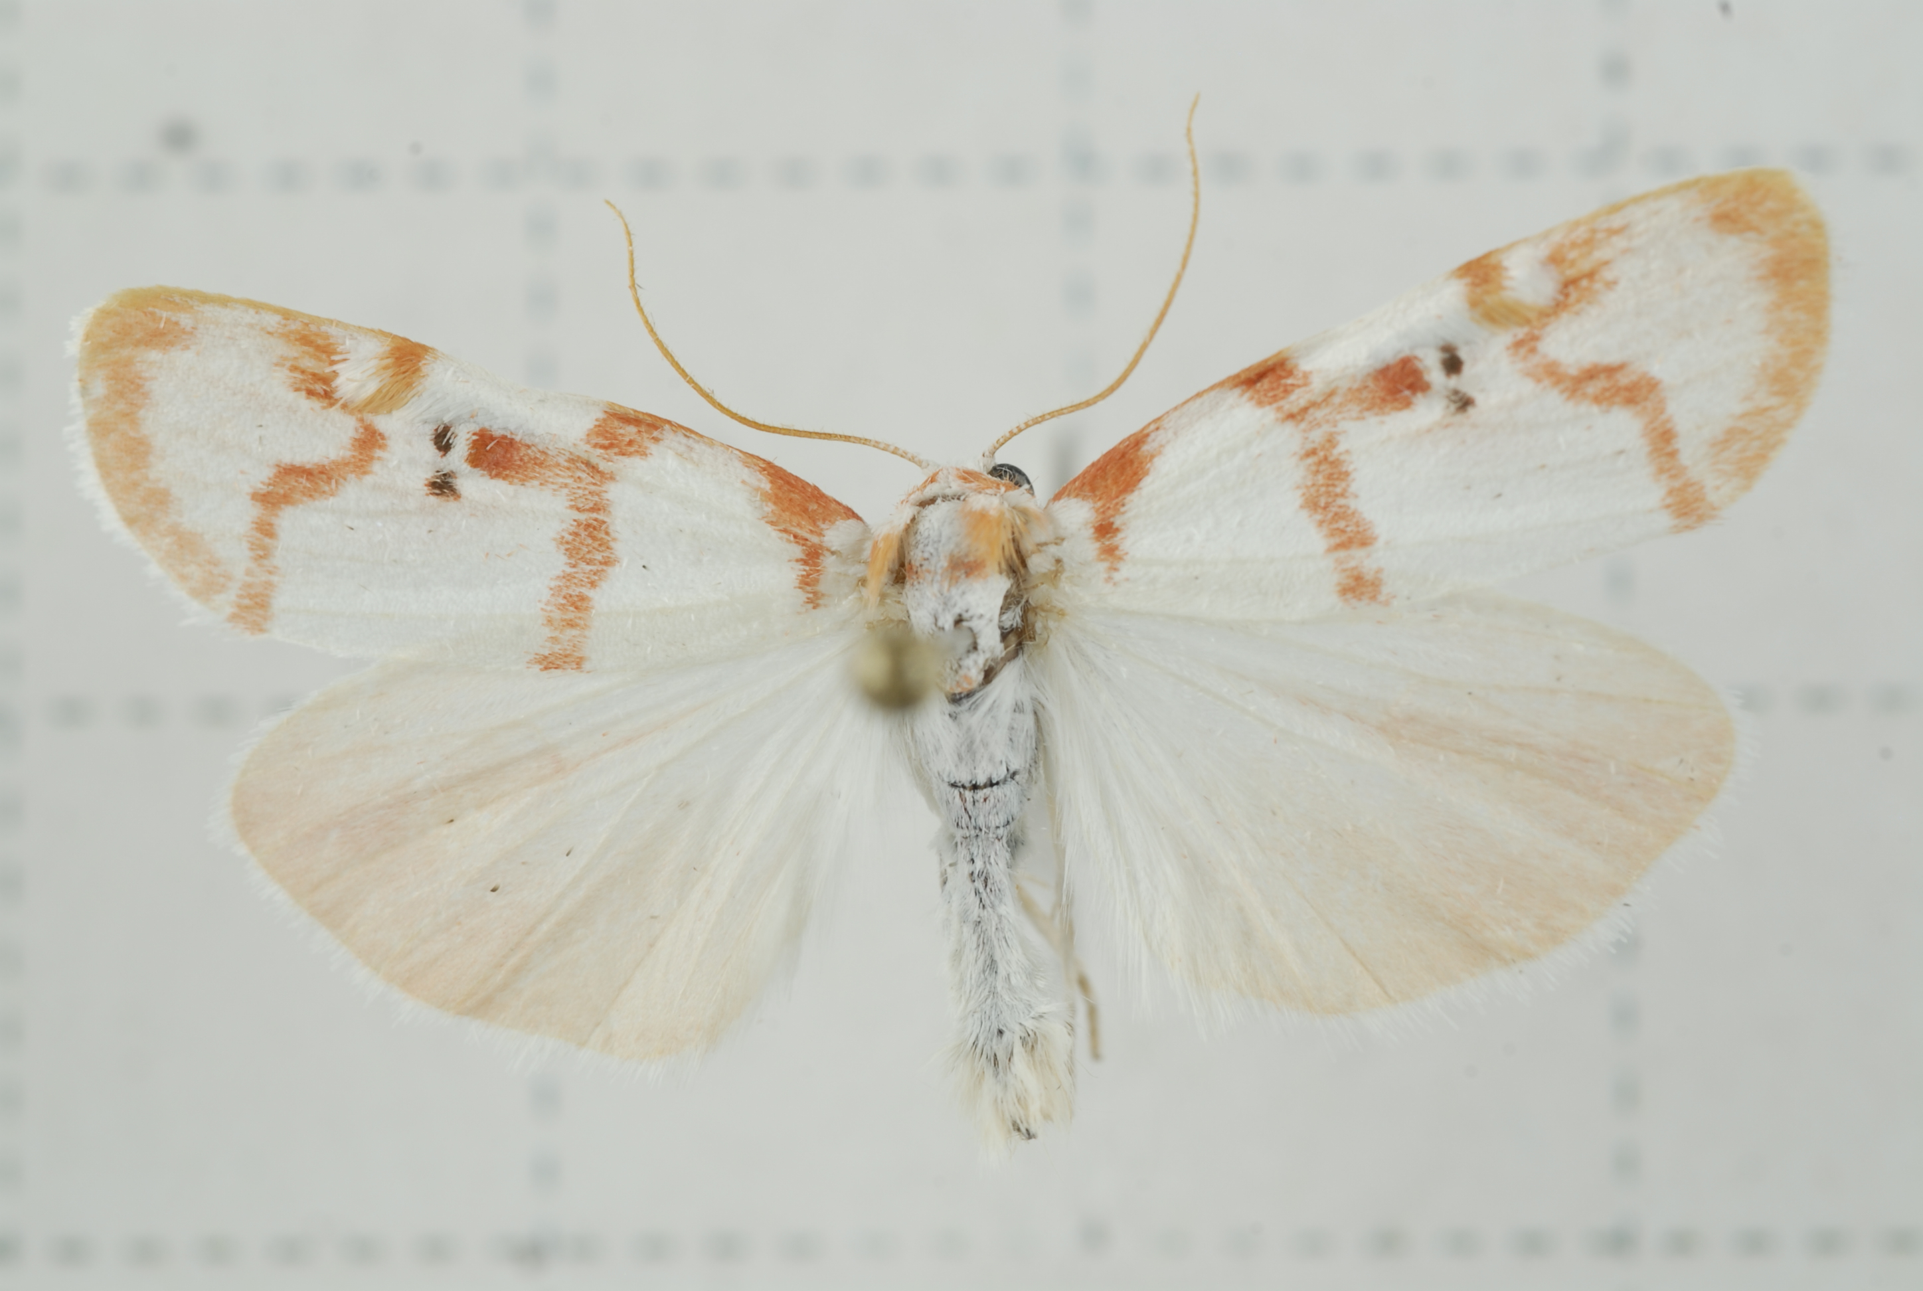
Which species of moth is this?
Cyana hamata hamata
